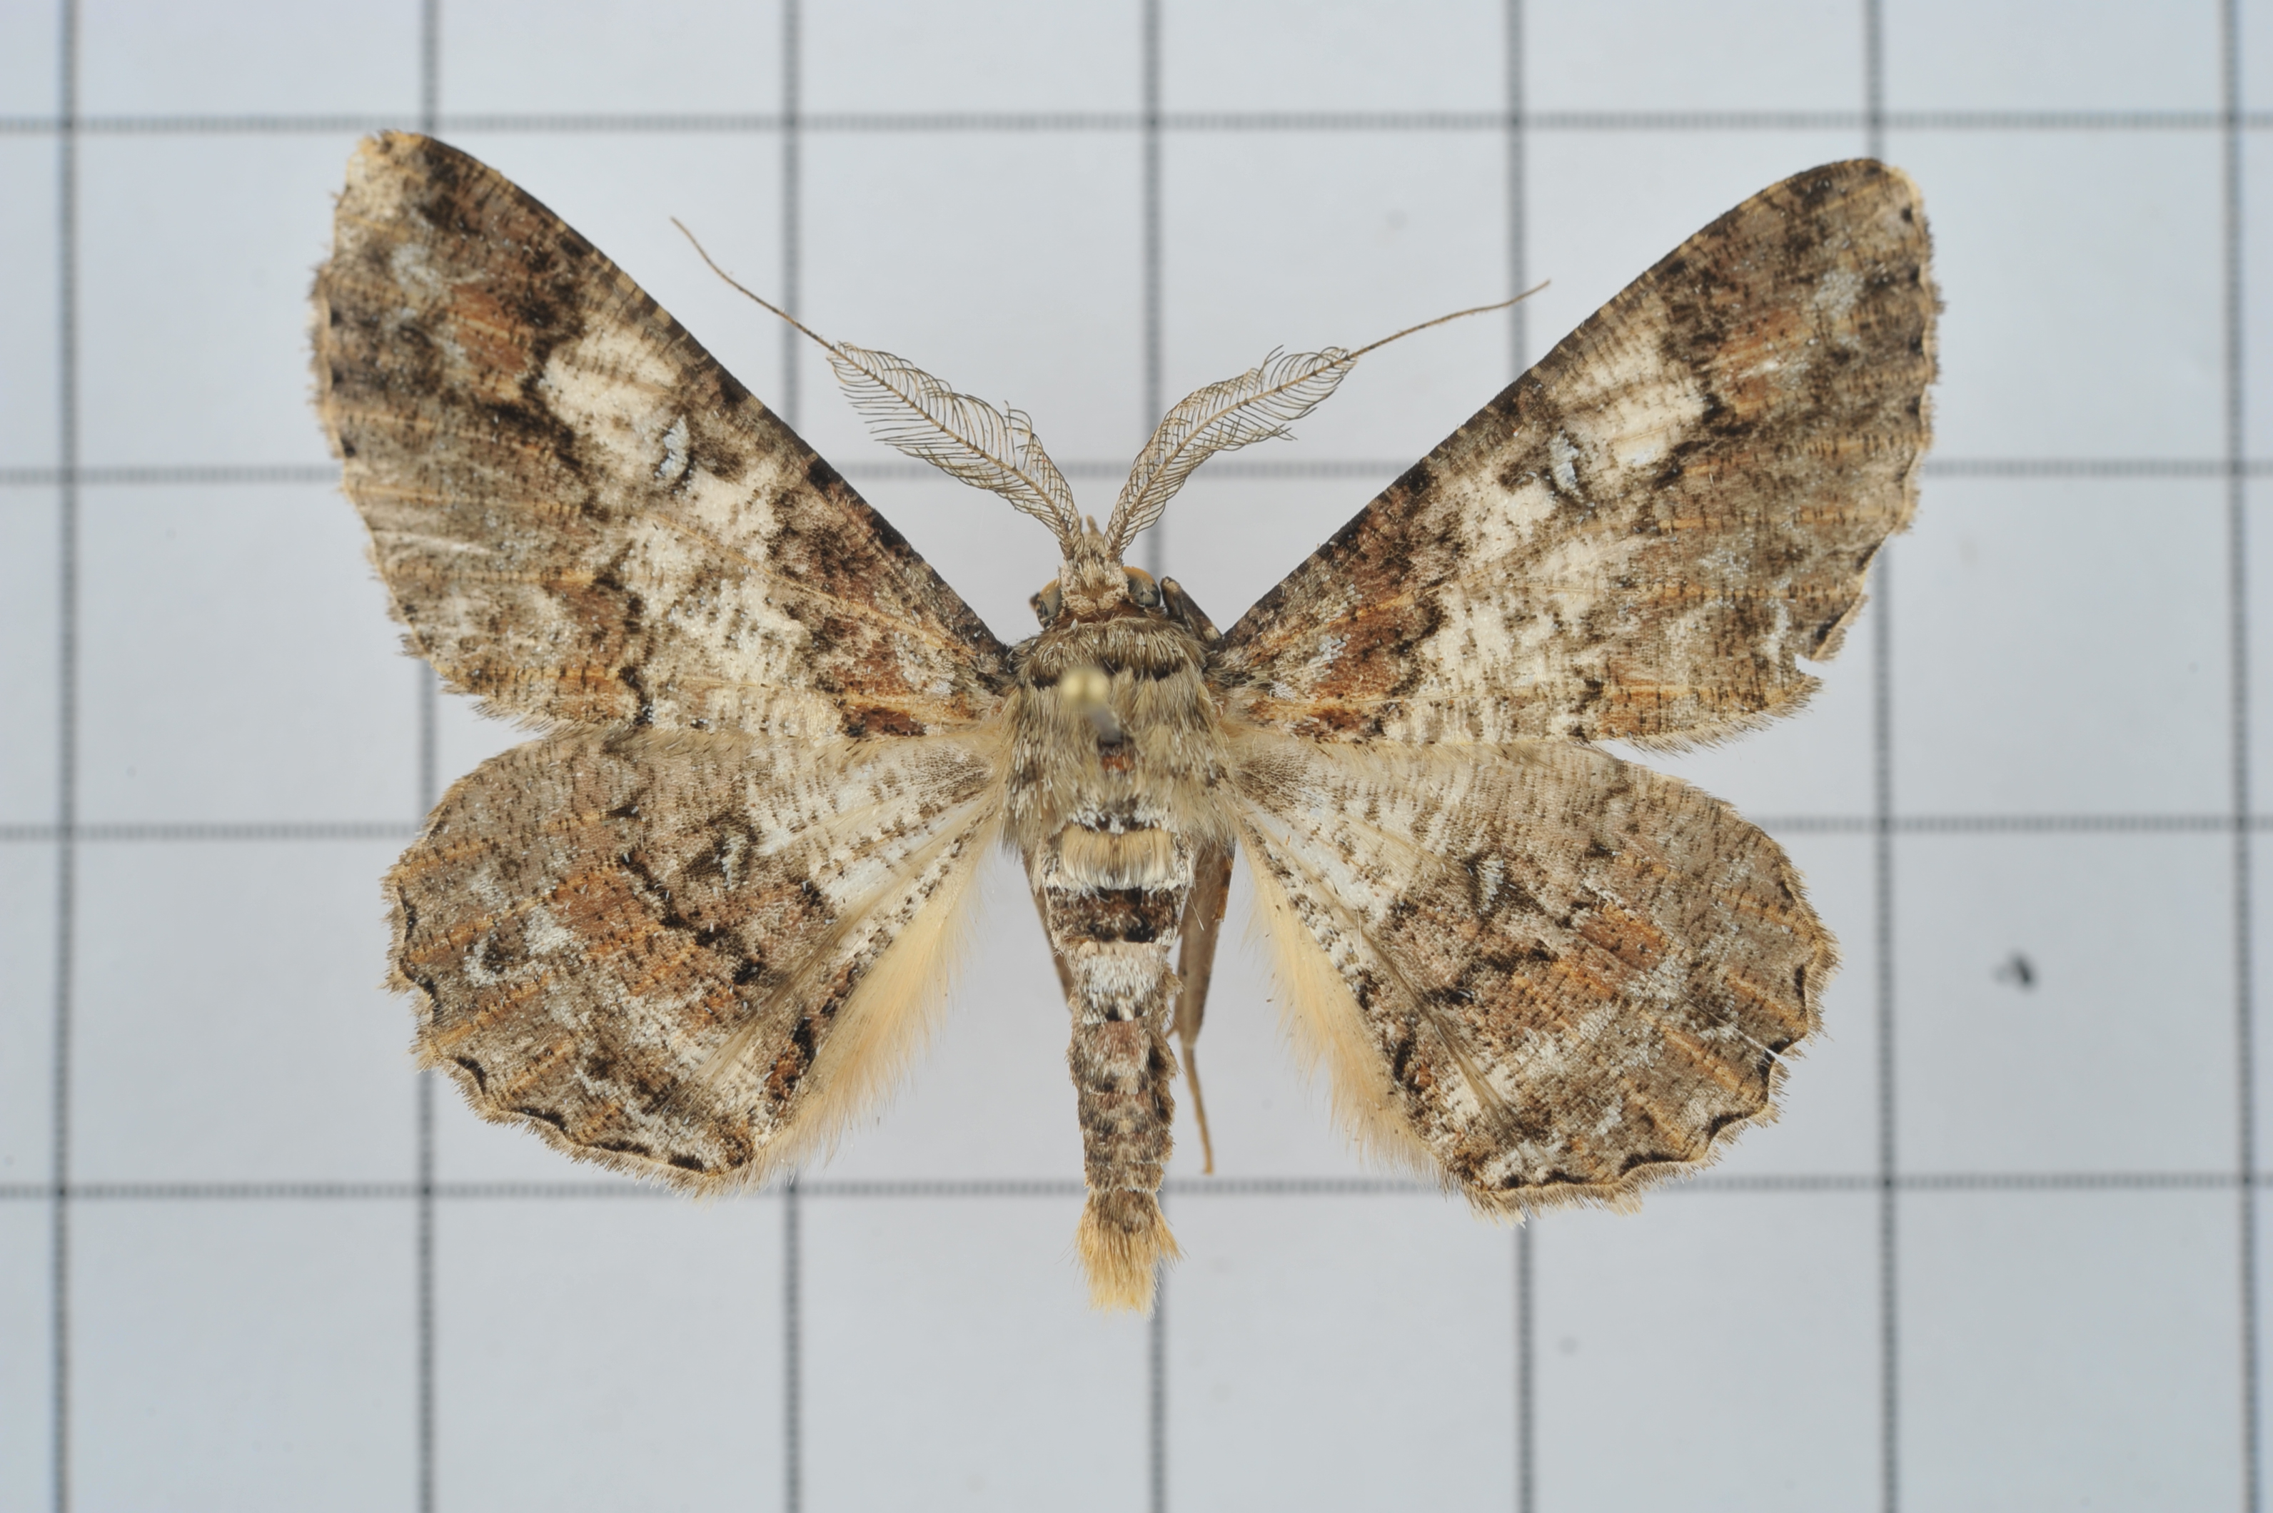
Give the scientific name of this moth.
Cleora fraterna
